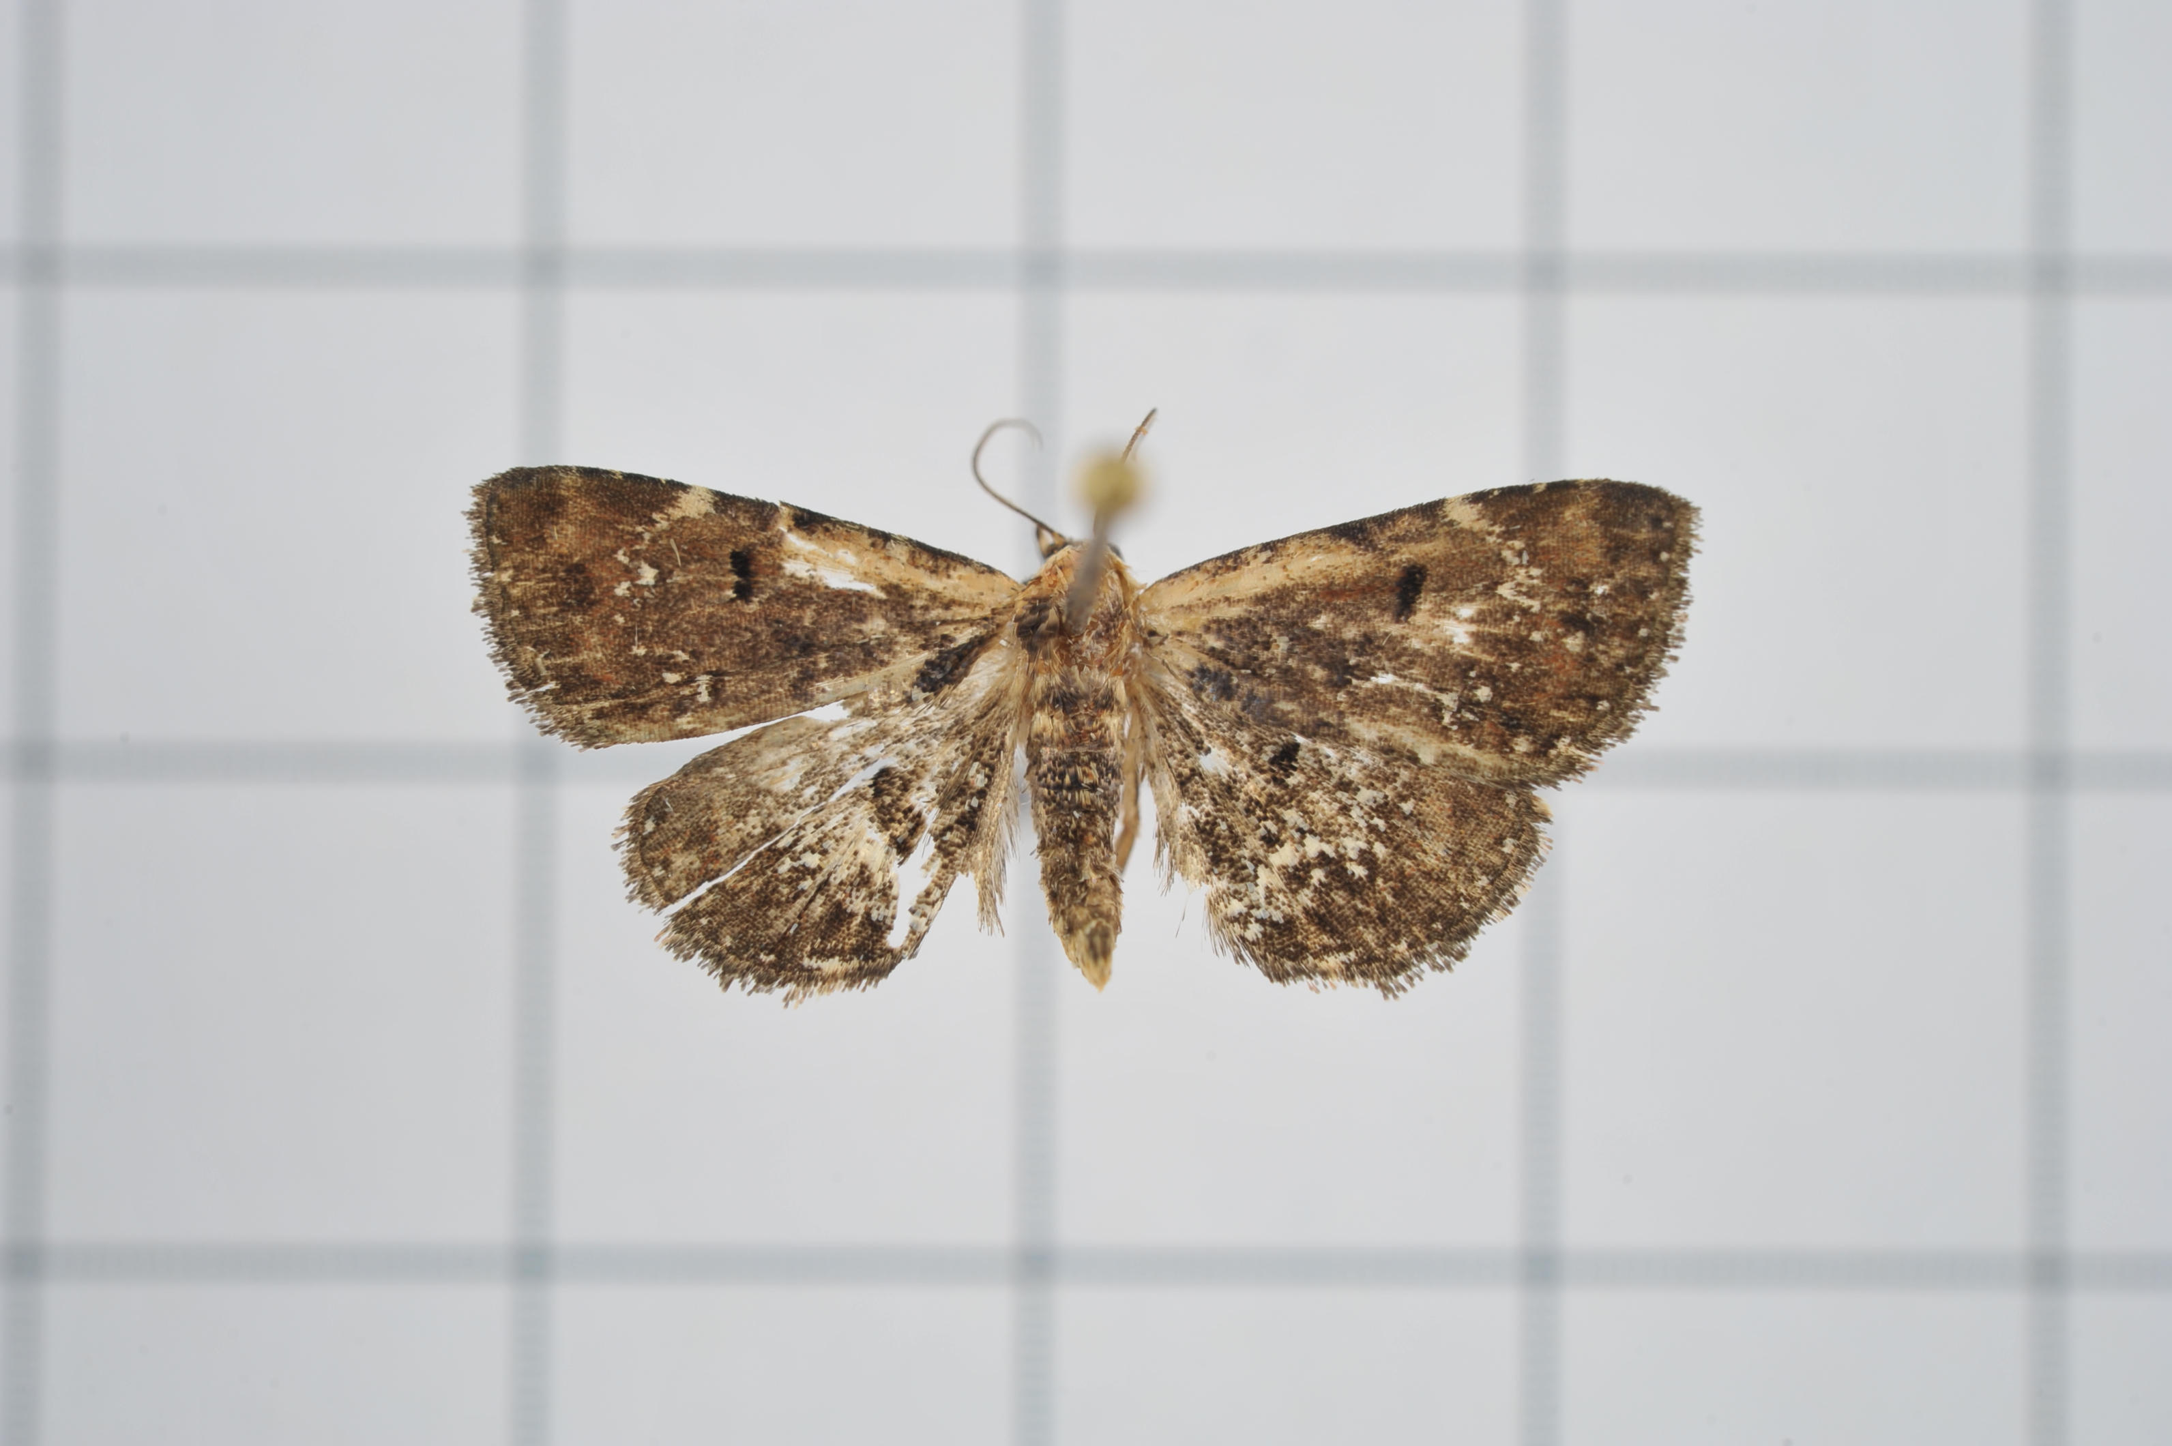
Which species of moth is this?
Oruza albigutta
